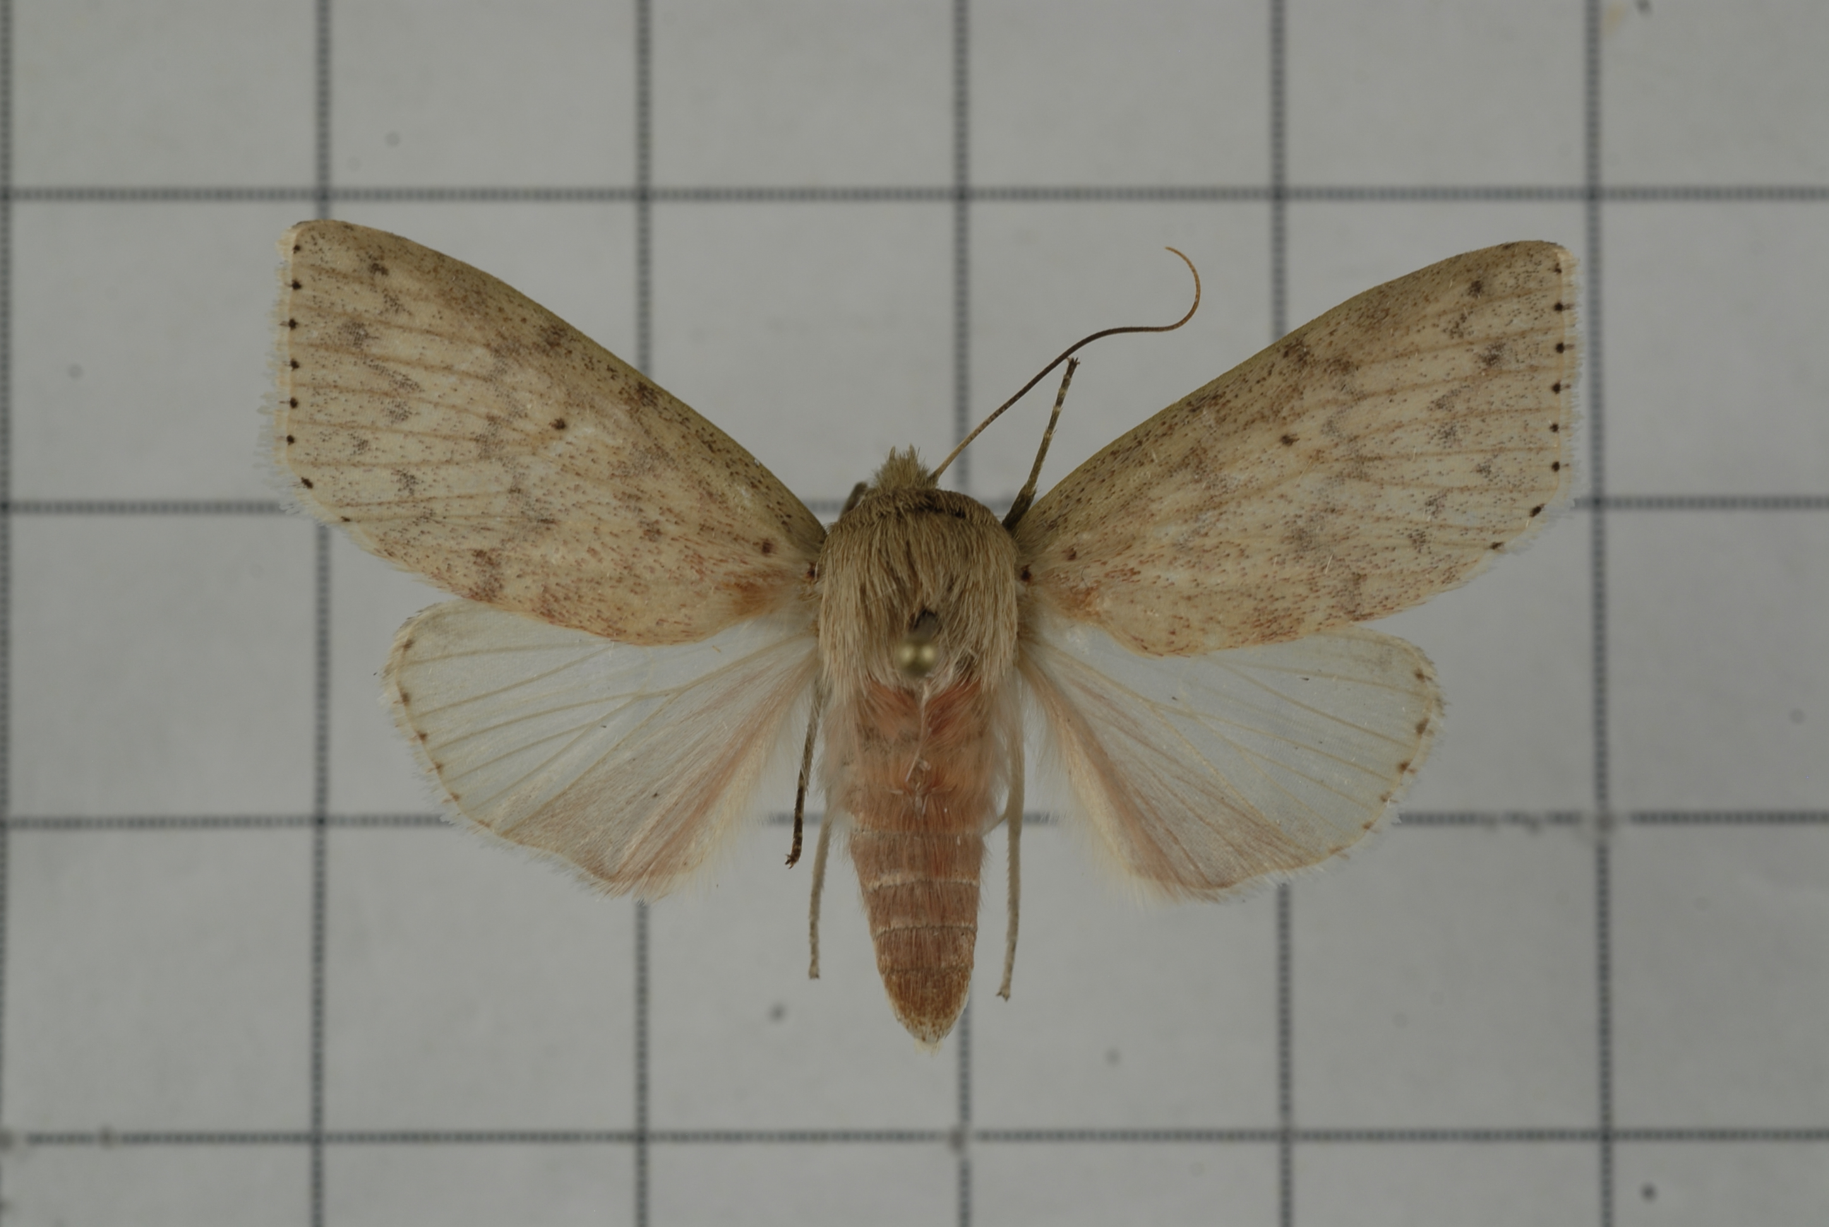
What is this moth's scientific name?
Tympanistes fusimargo
